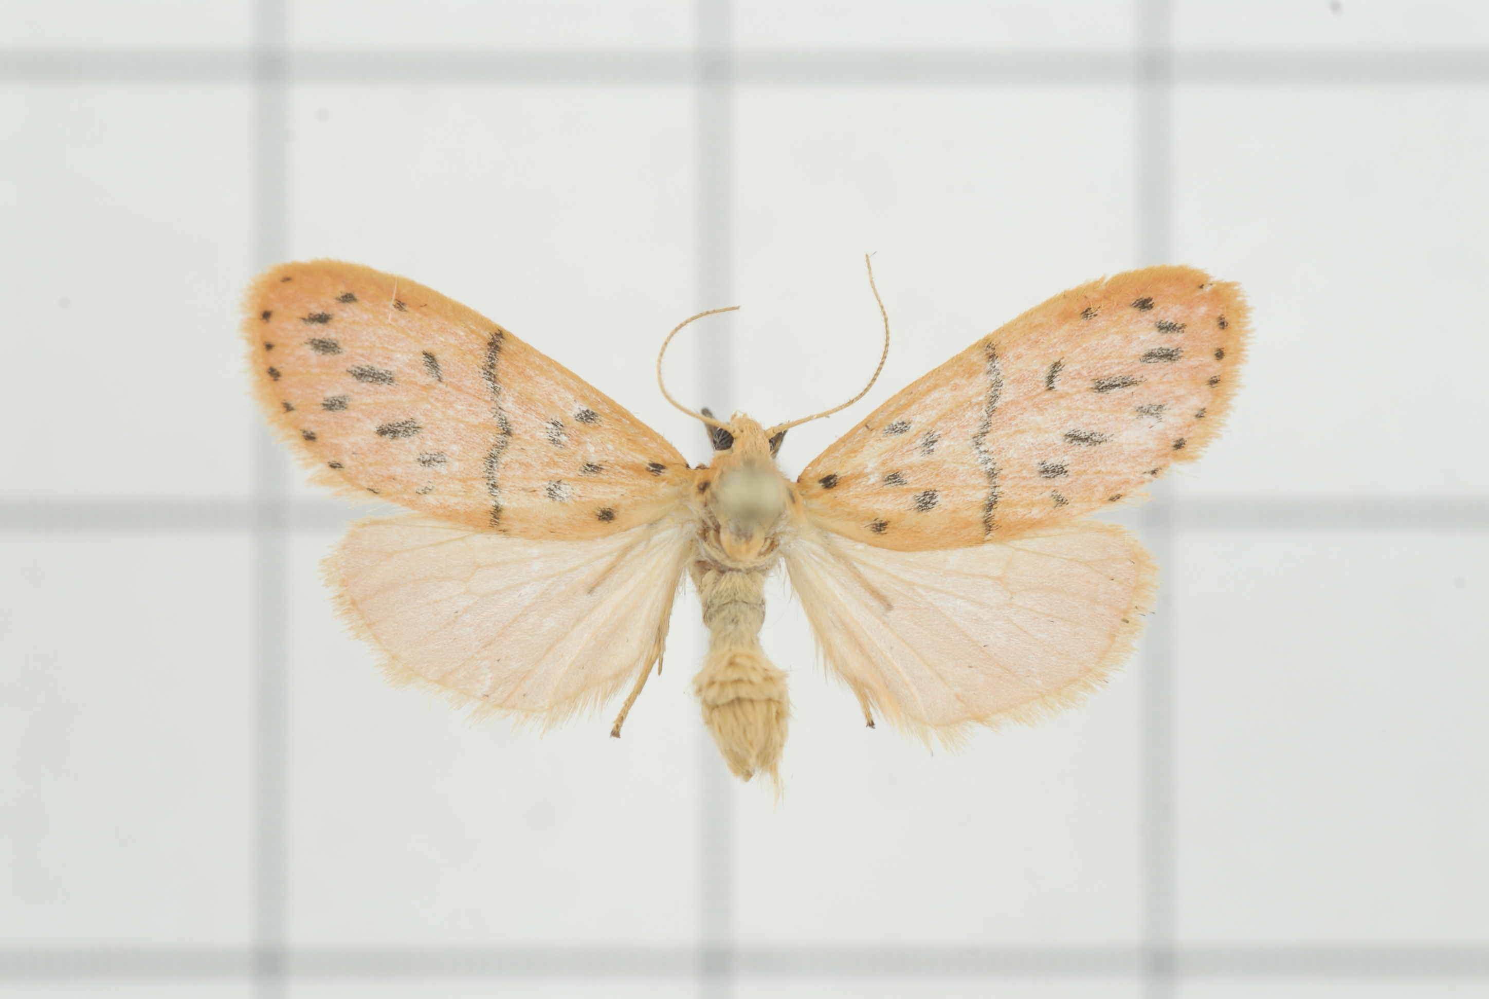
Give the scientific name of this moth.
Miltochrista arcuata
